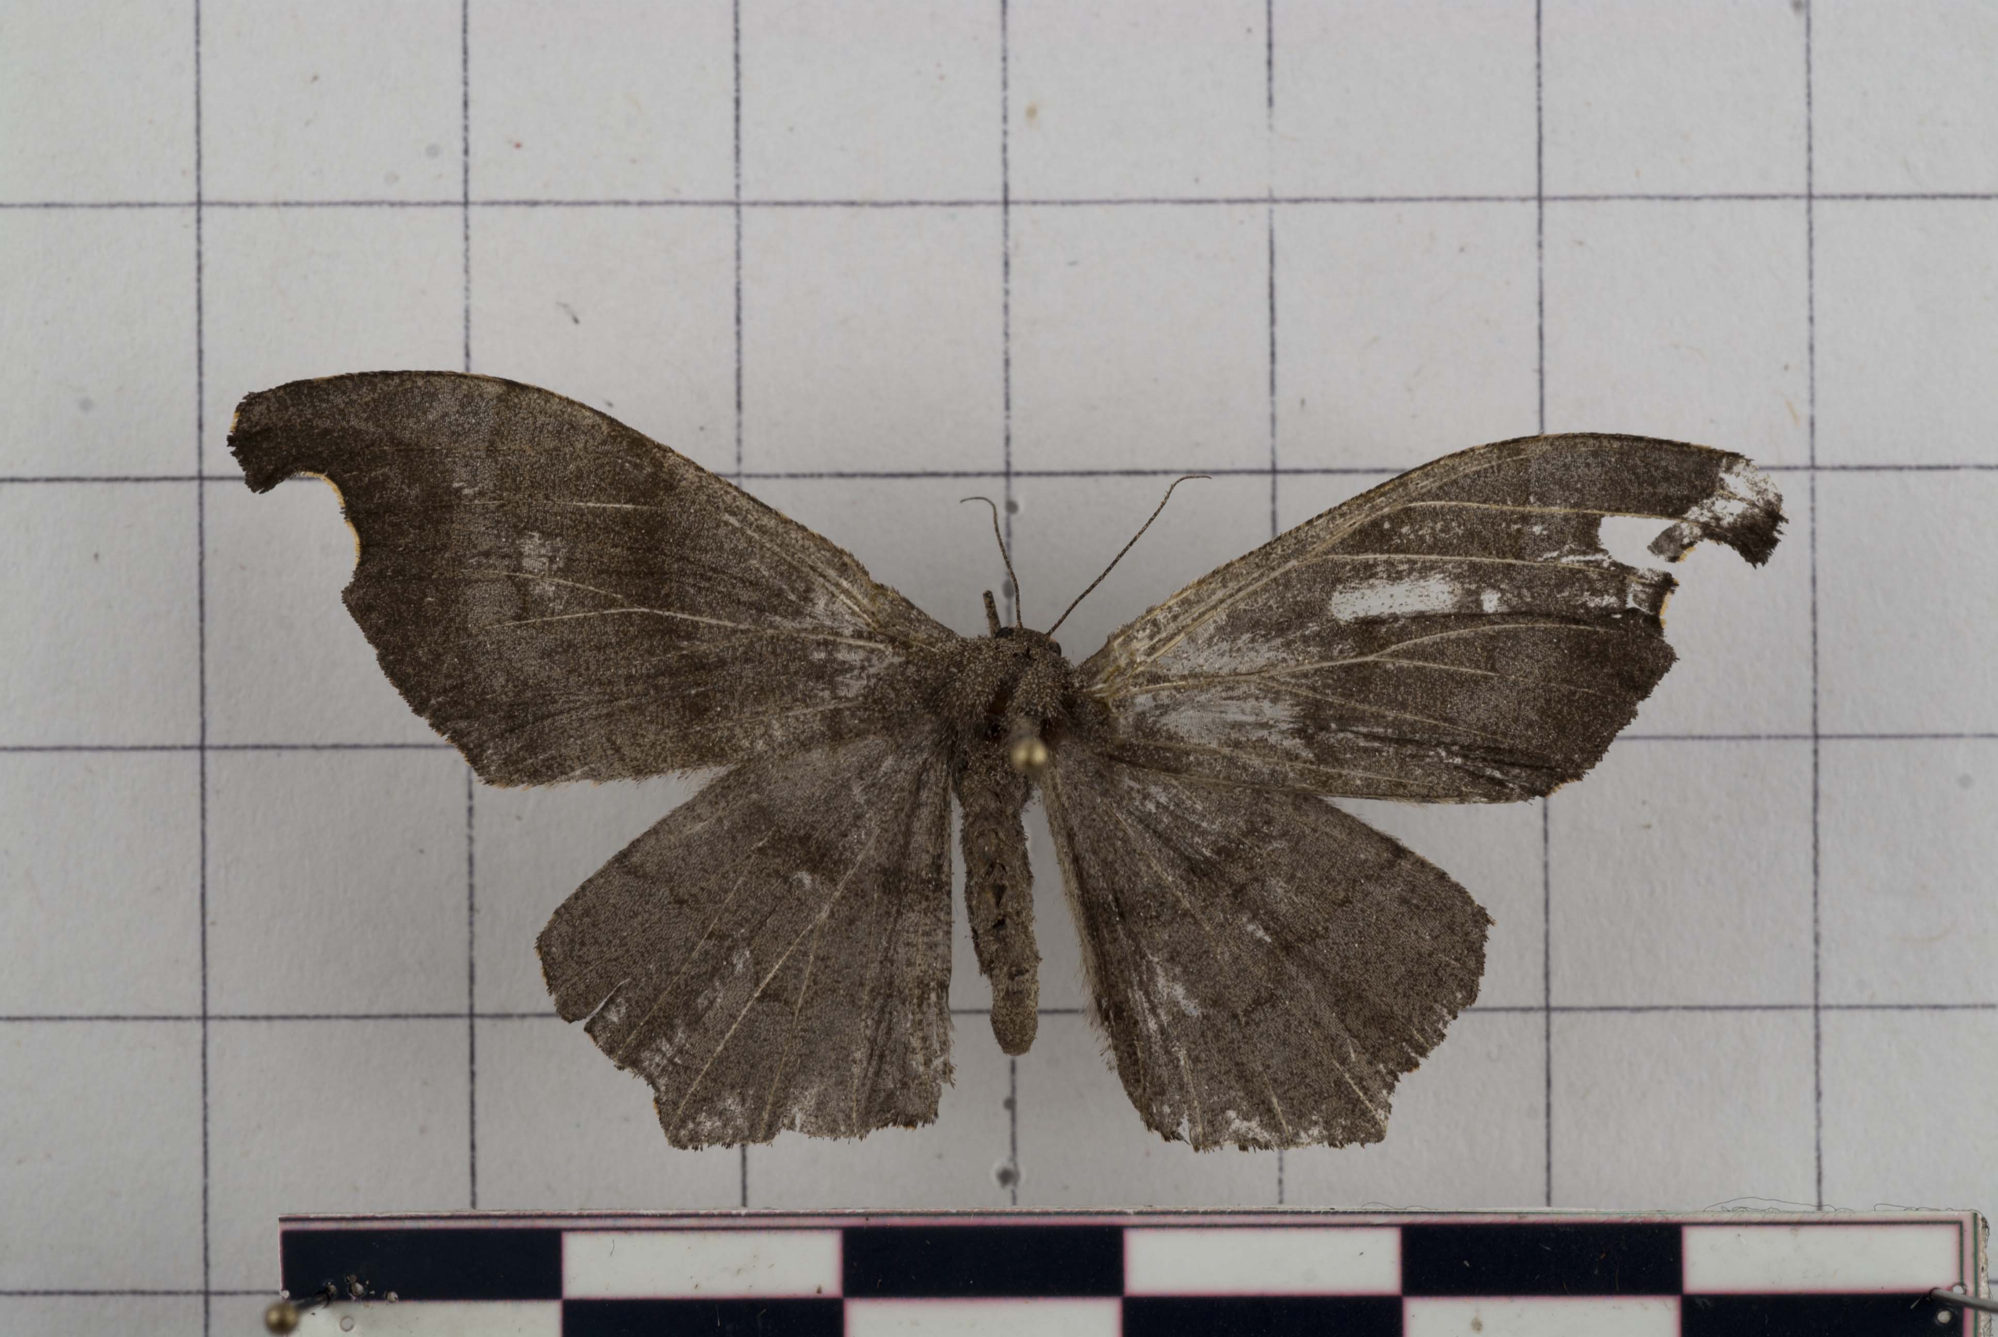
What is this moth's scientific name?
Hyposidra talaca talaca
